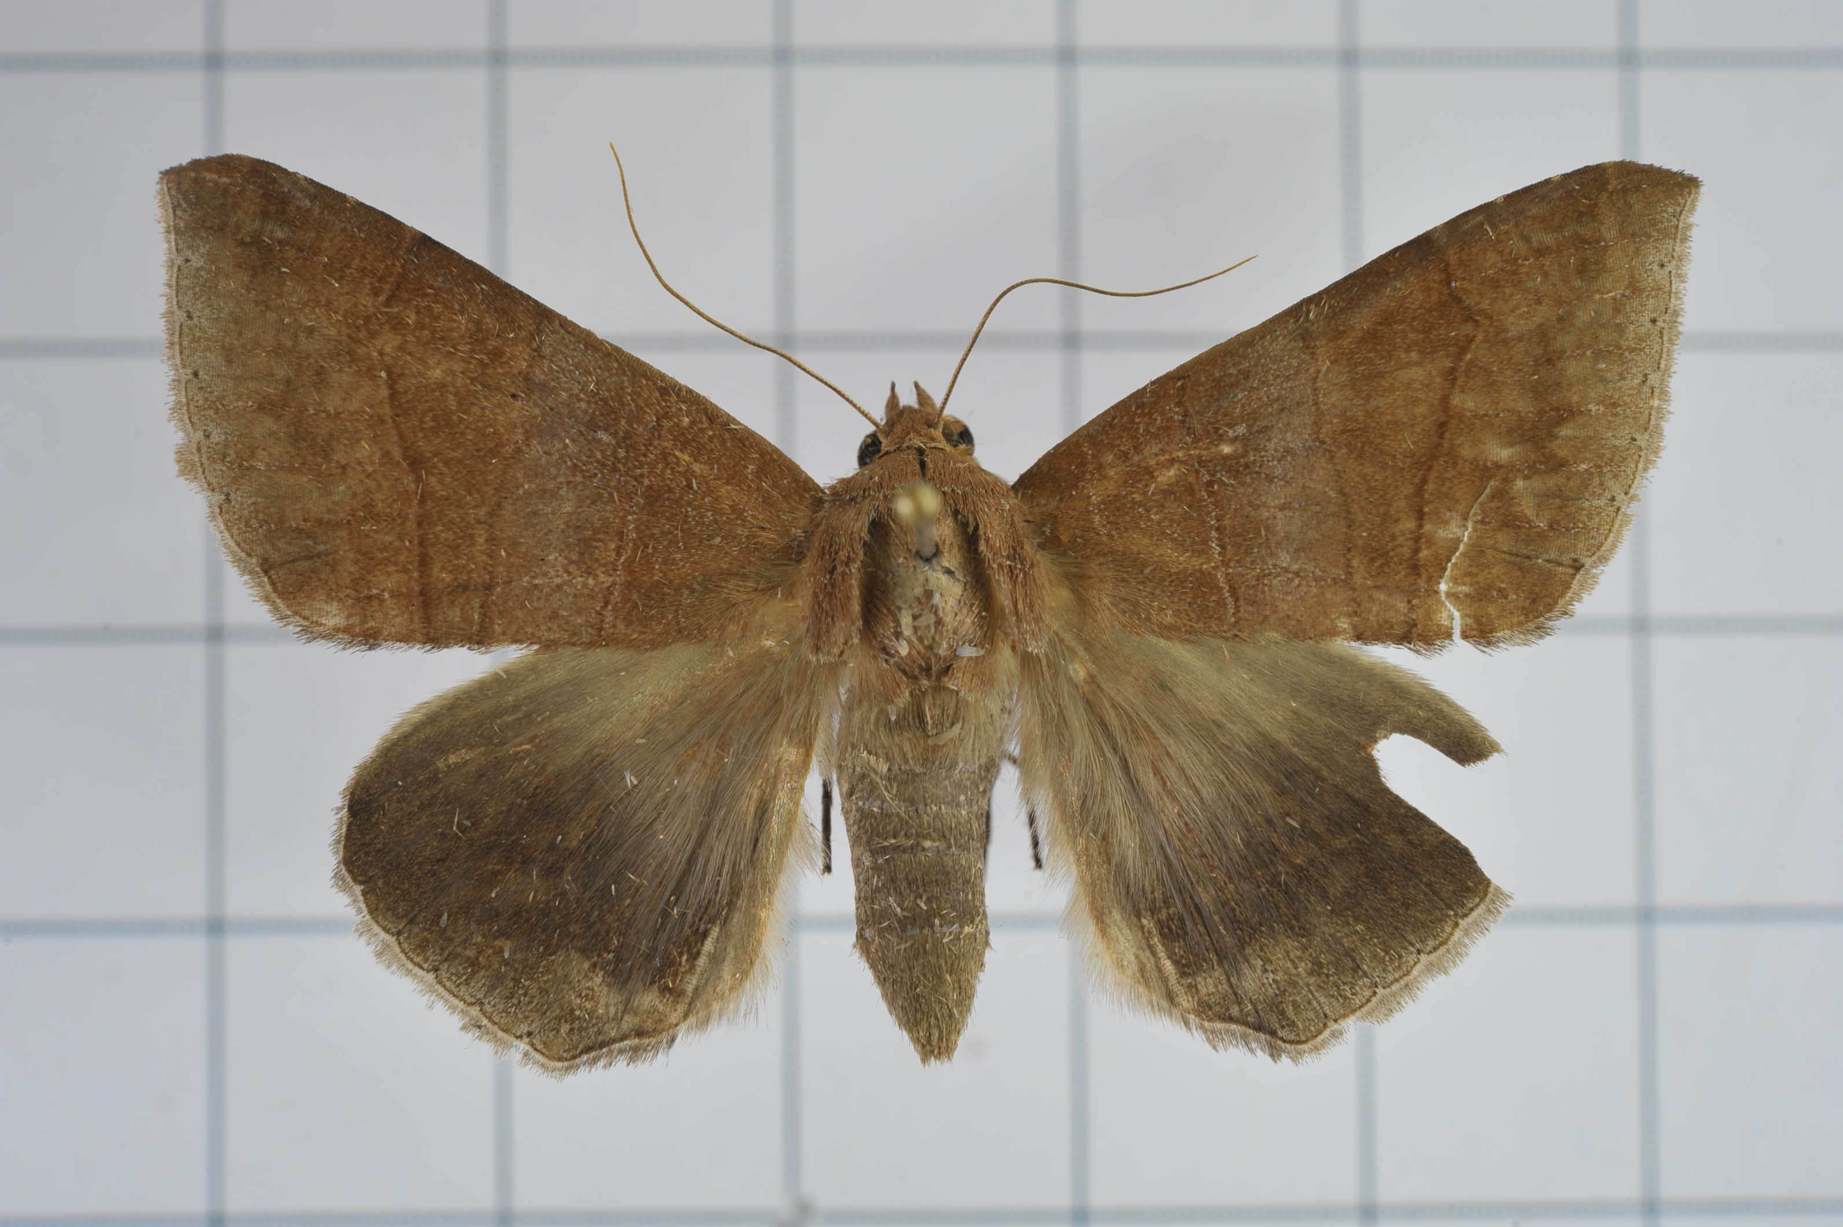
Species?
Bastilla absentimacula
